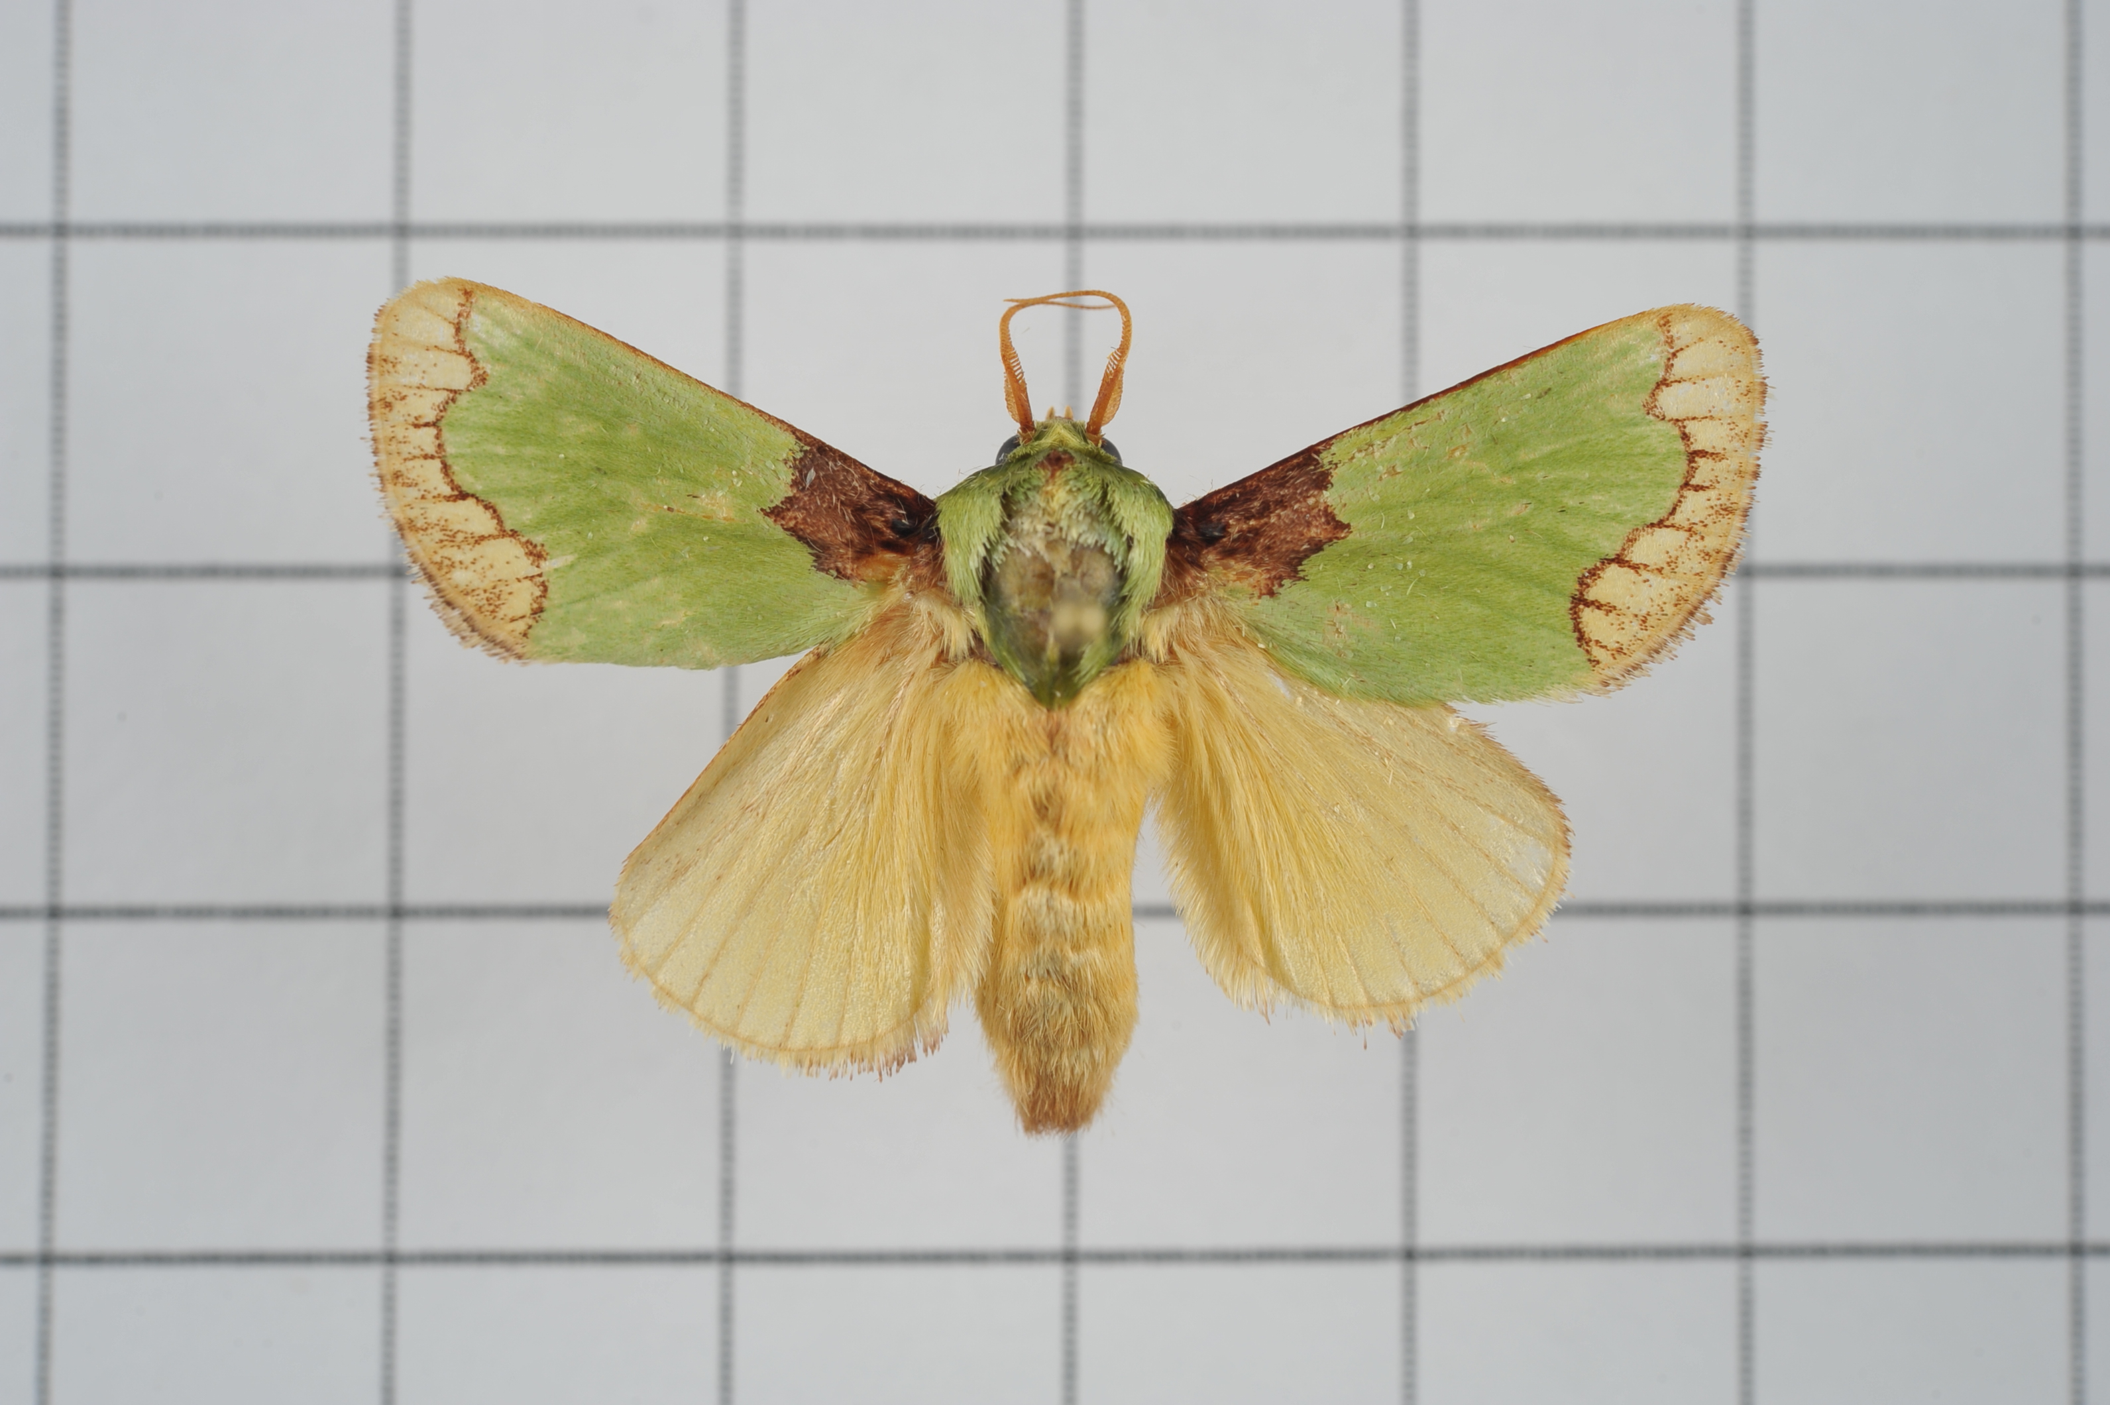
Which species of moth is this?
Parasa consocia
